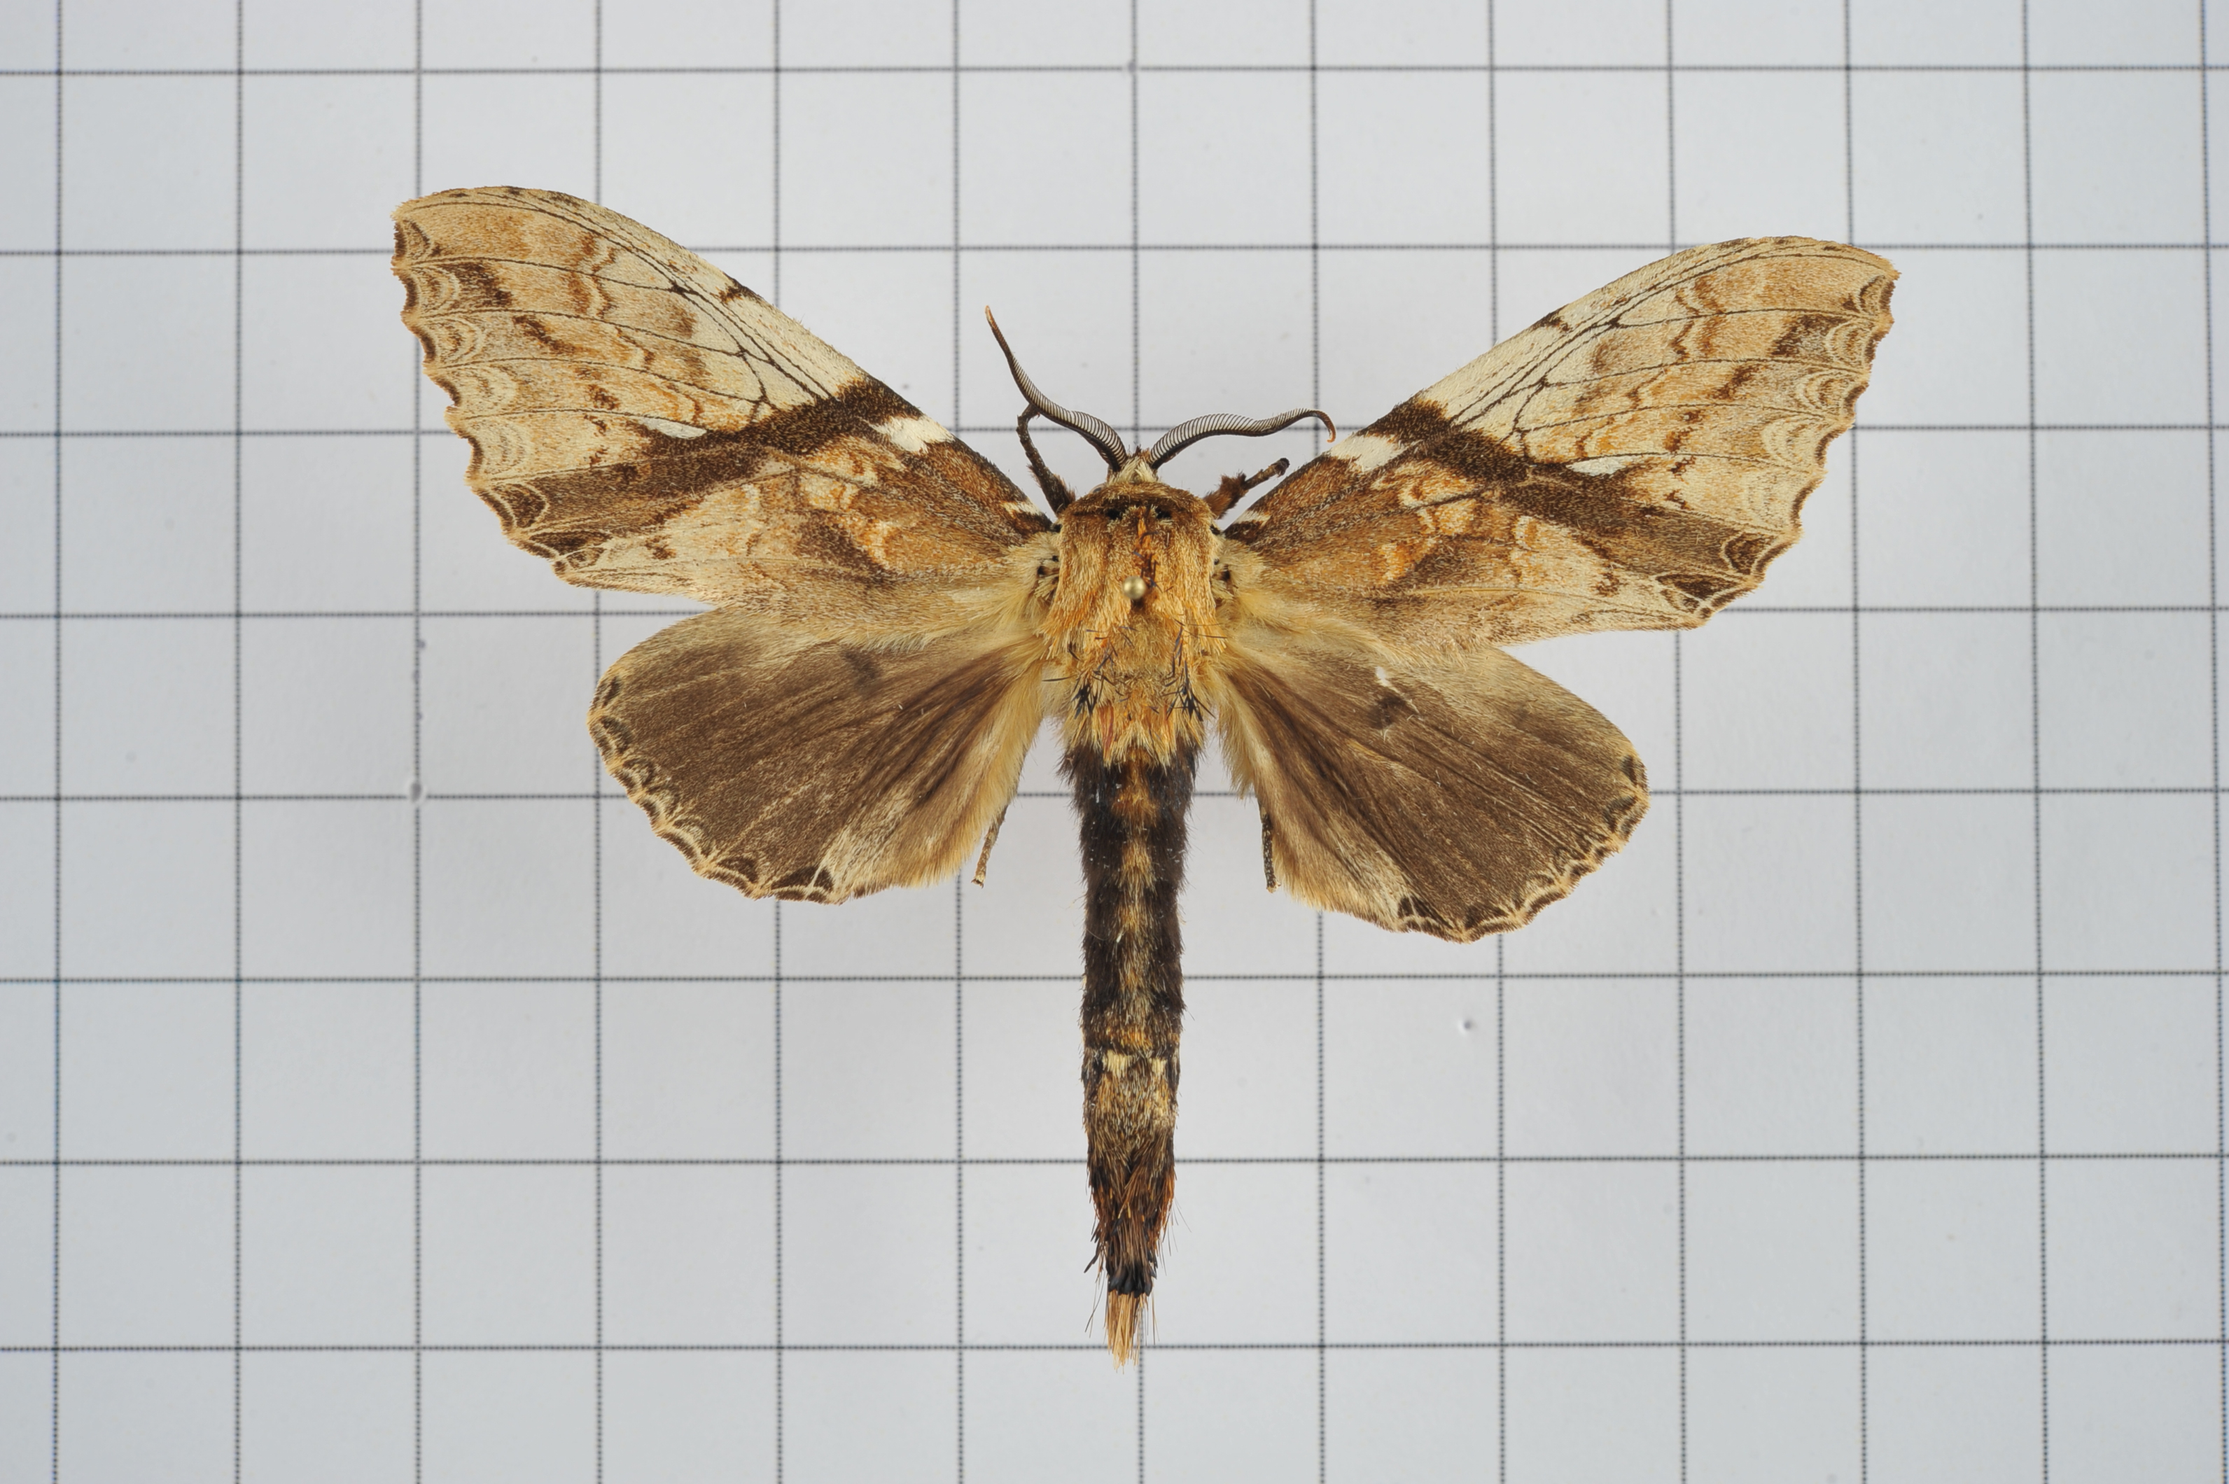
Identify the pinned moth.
Dudusa nobilis
